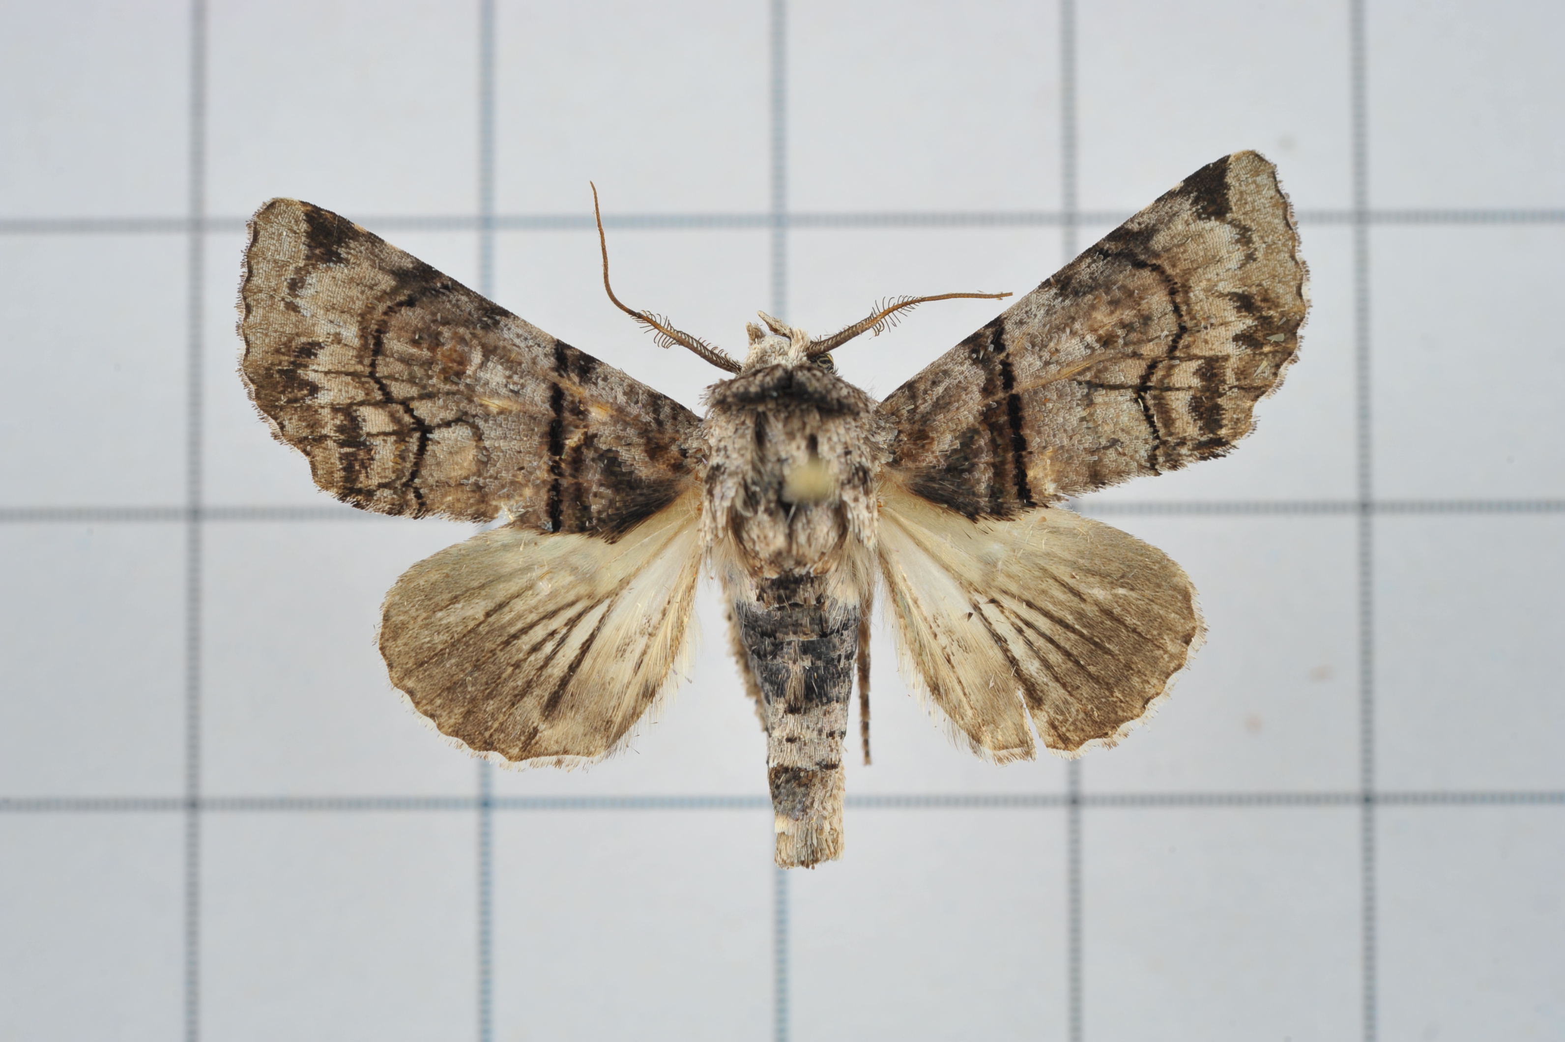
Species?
Aplotelia diplographa
